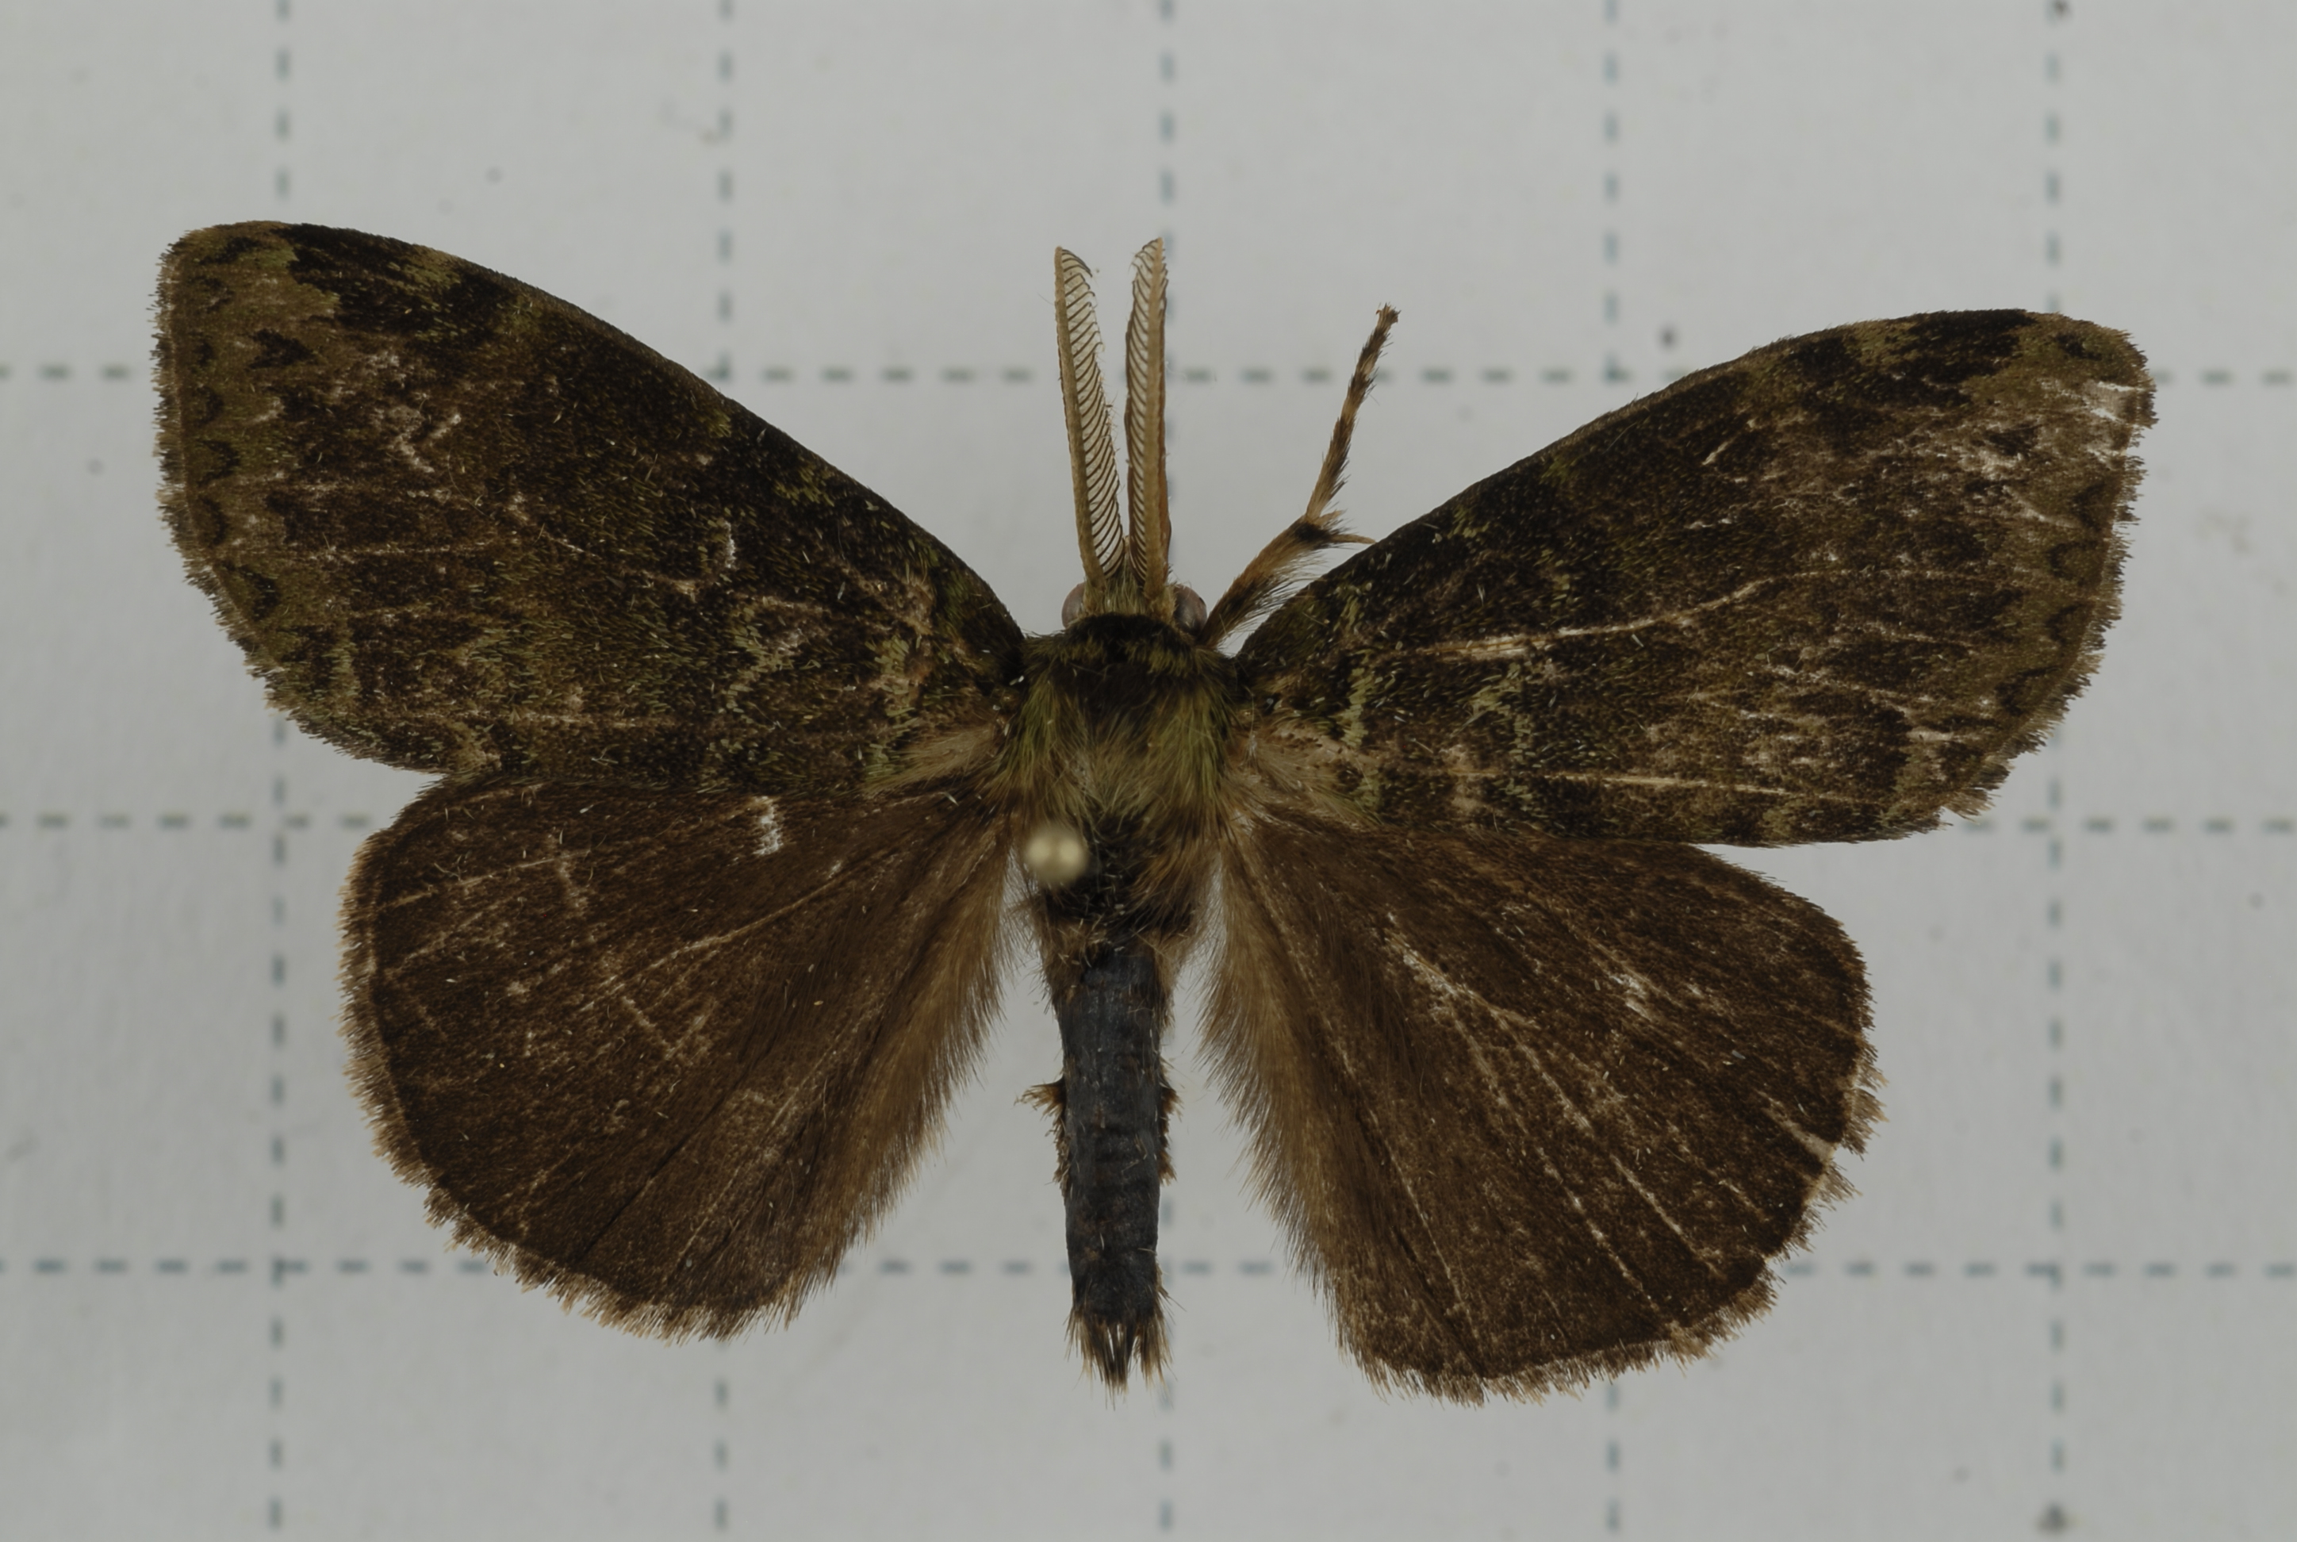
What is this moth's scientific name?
Ilema olivacea
